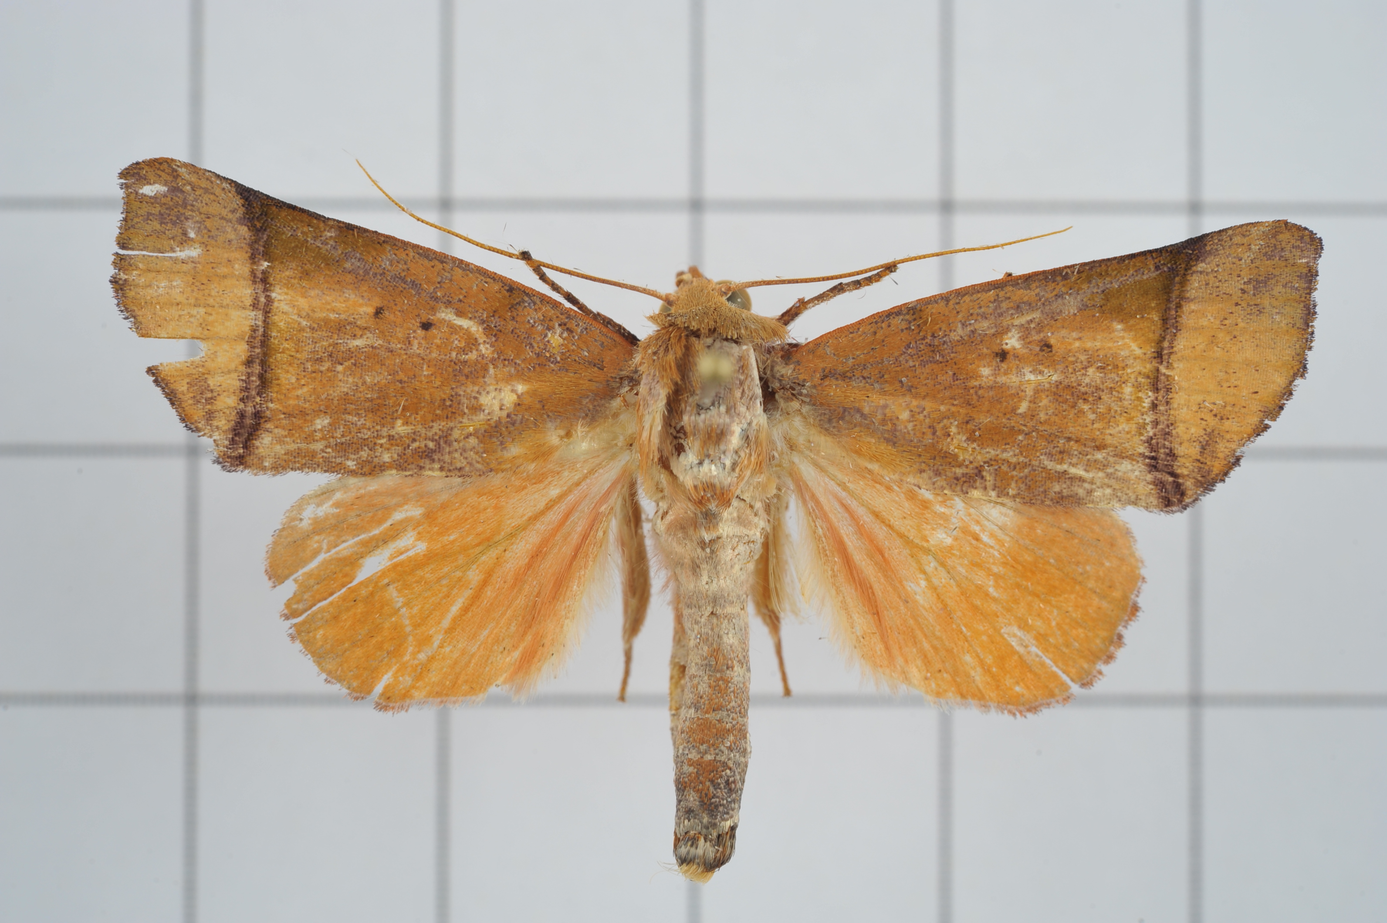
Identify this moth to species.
Carea varipes varipes
